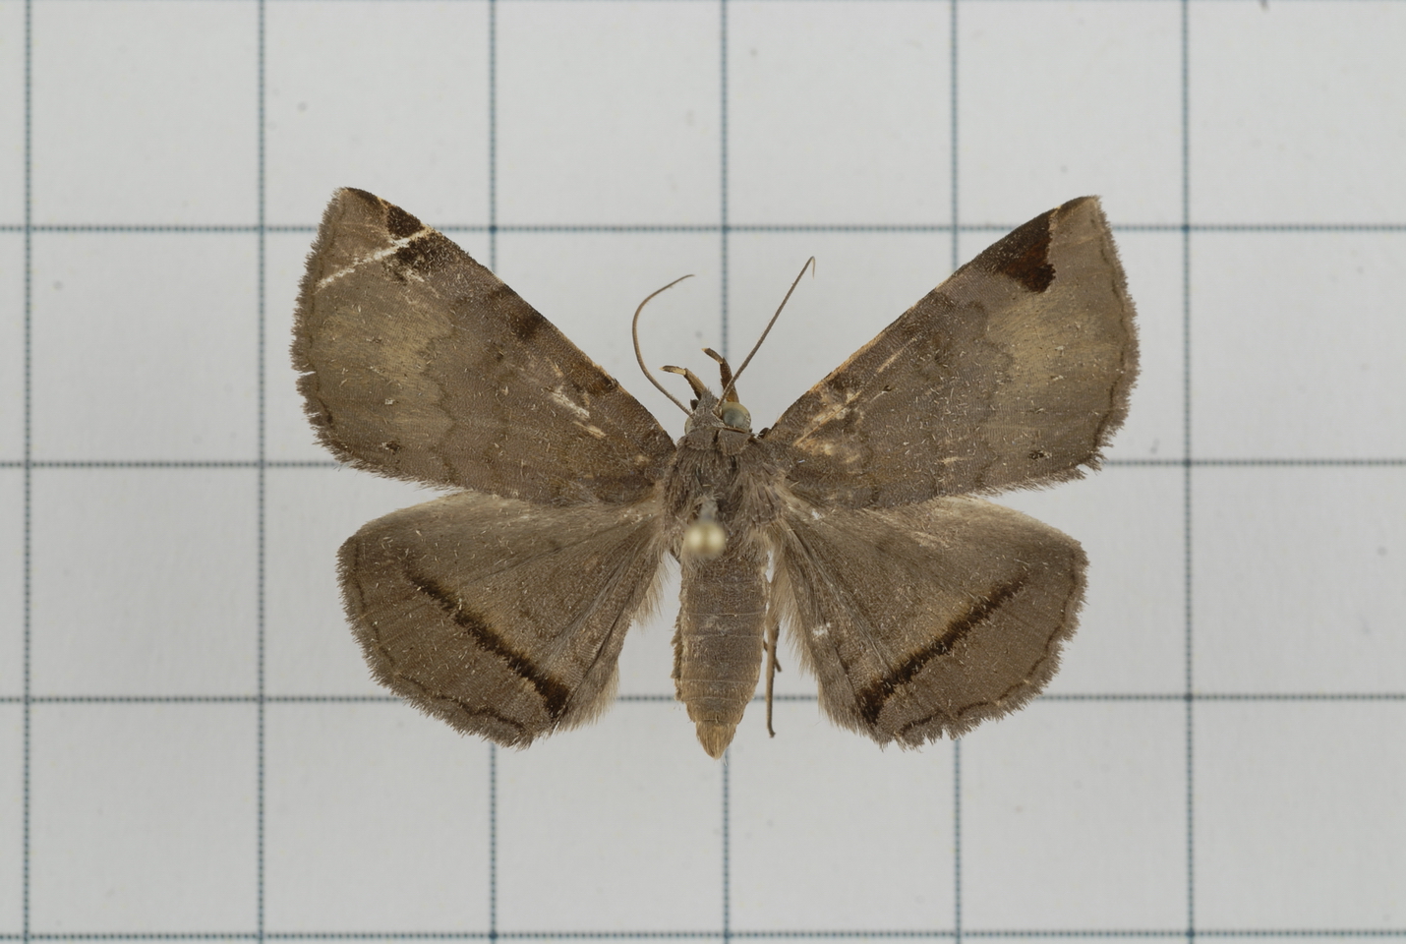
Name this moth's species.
Mecodina subcostalis
